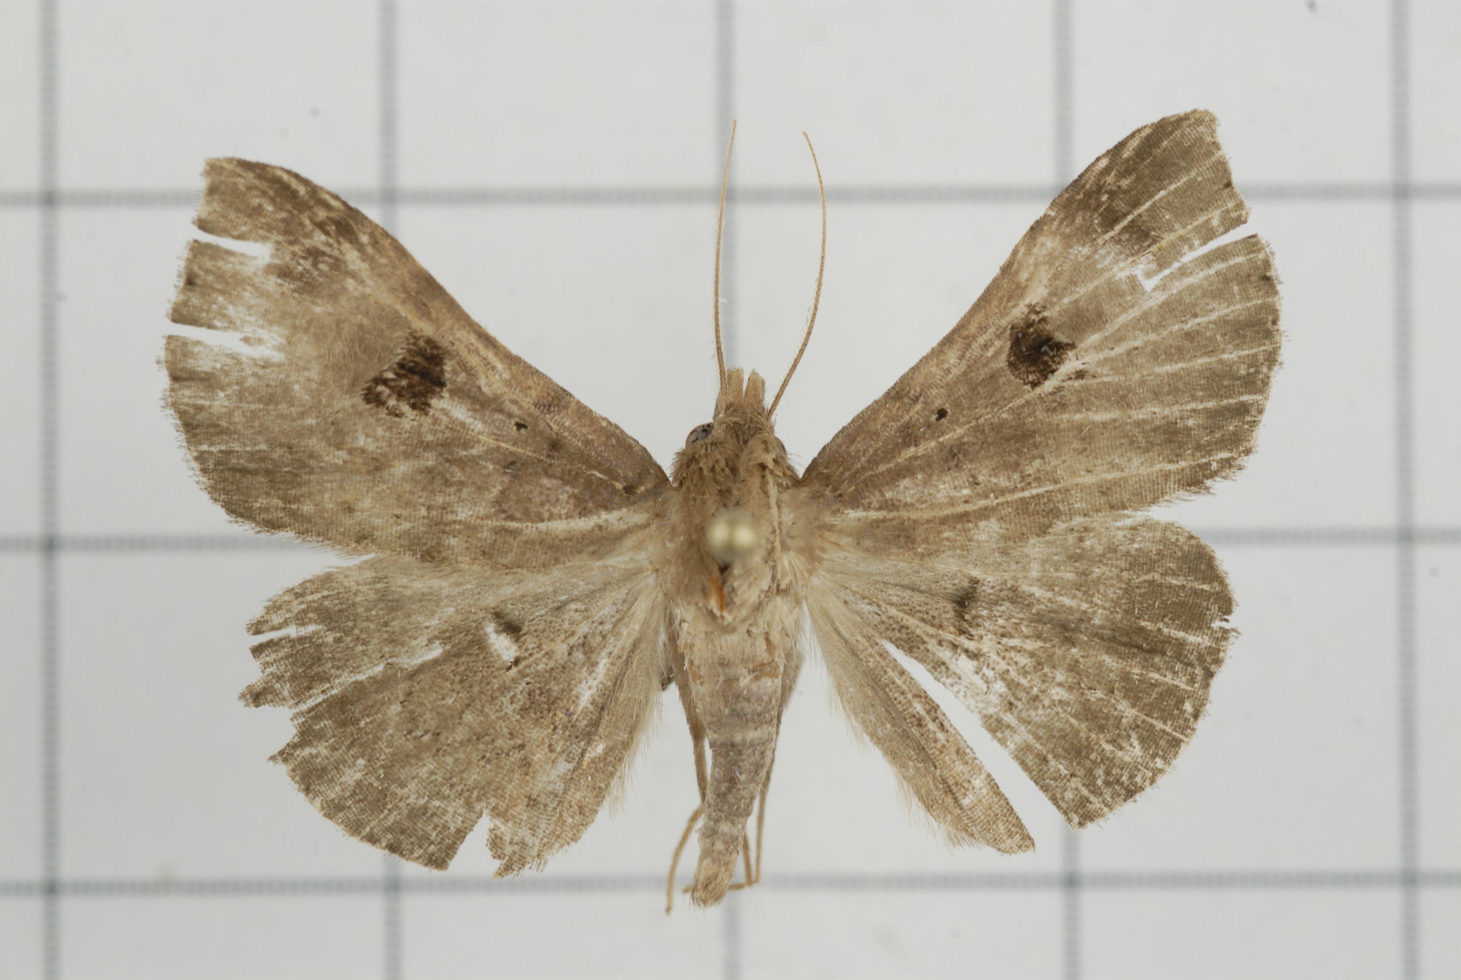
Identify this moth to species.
Mosopia punctilinea
